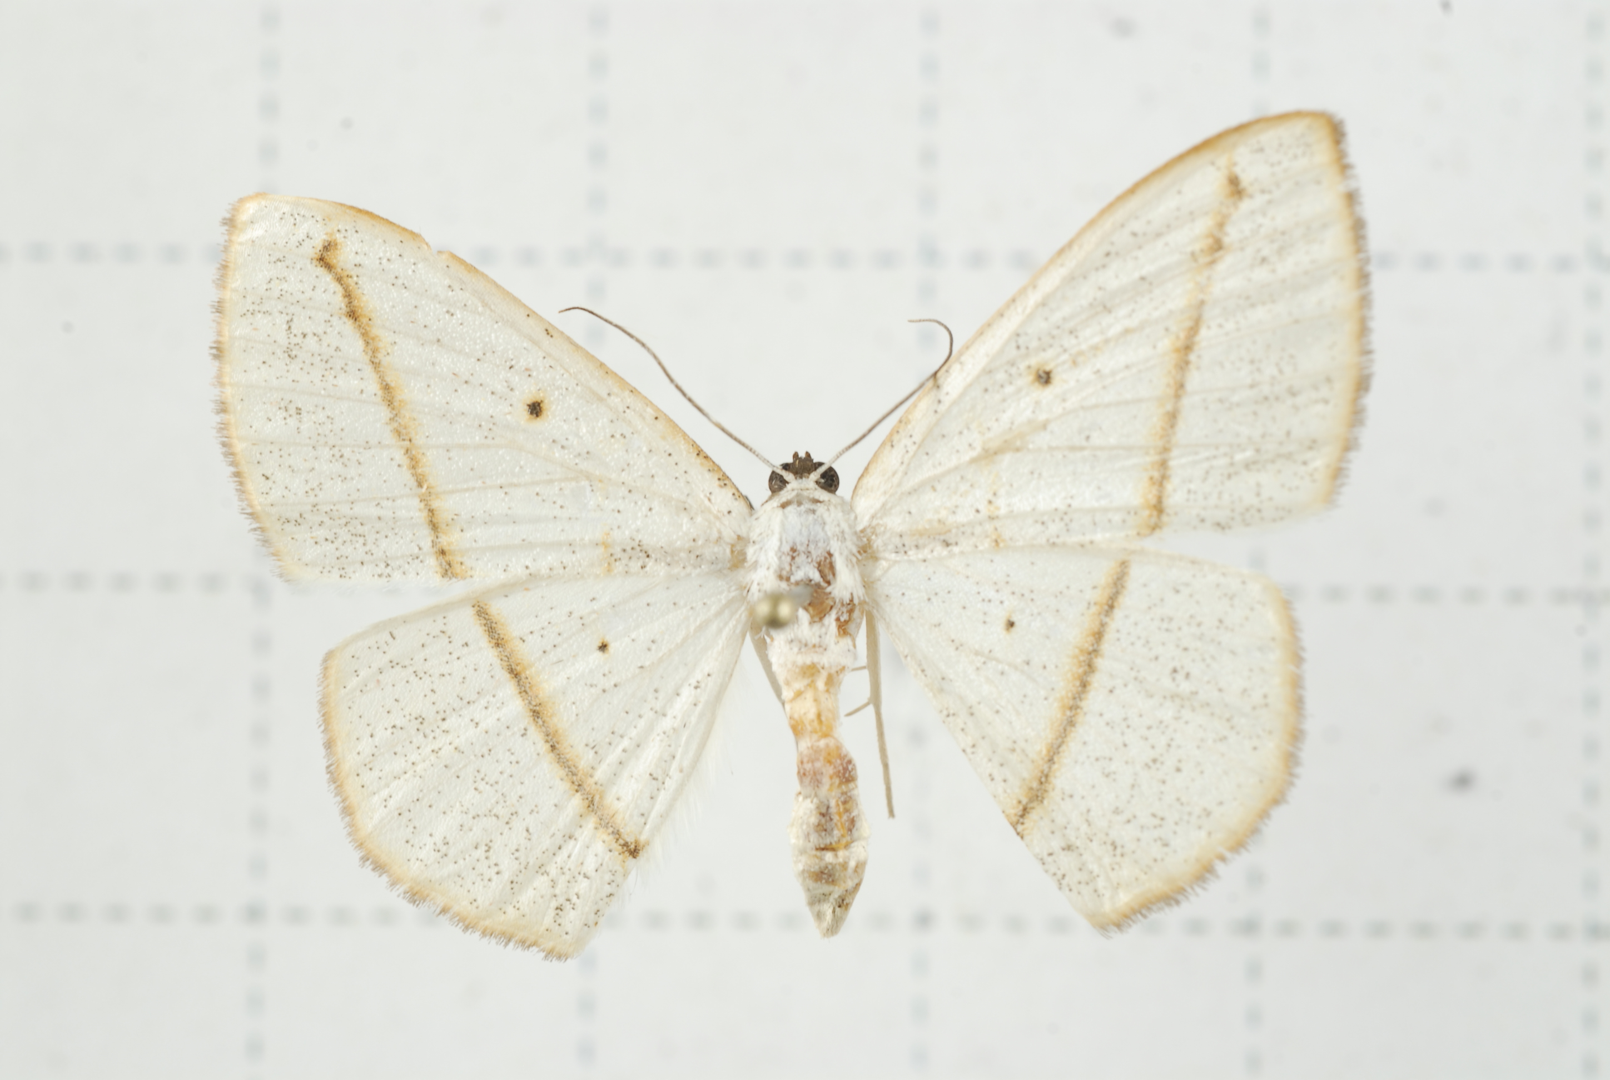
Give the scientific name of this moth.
Lomographa inamata
